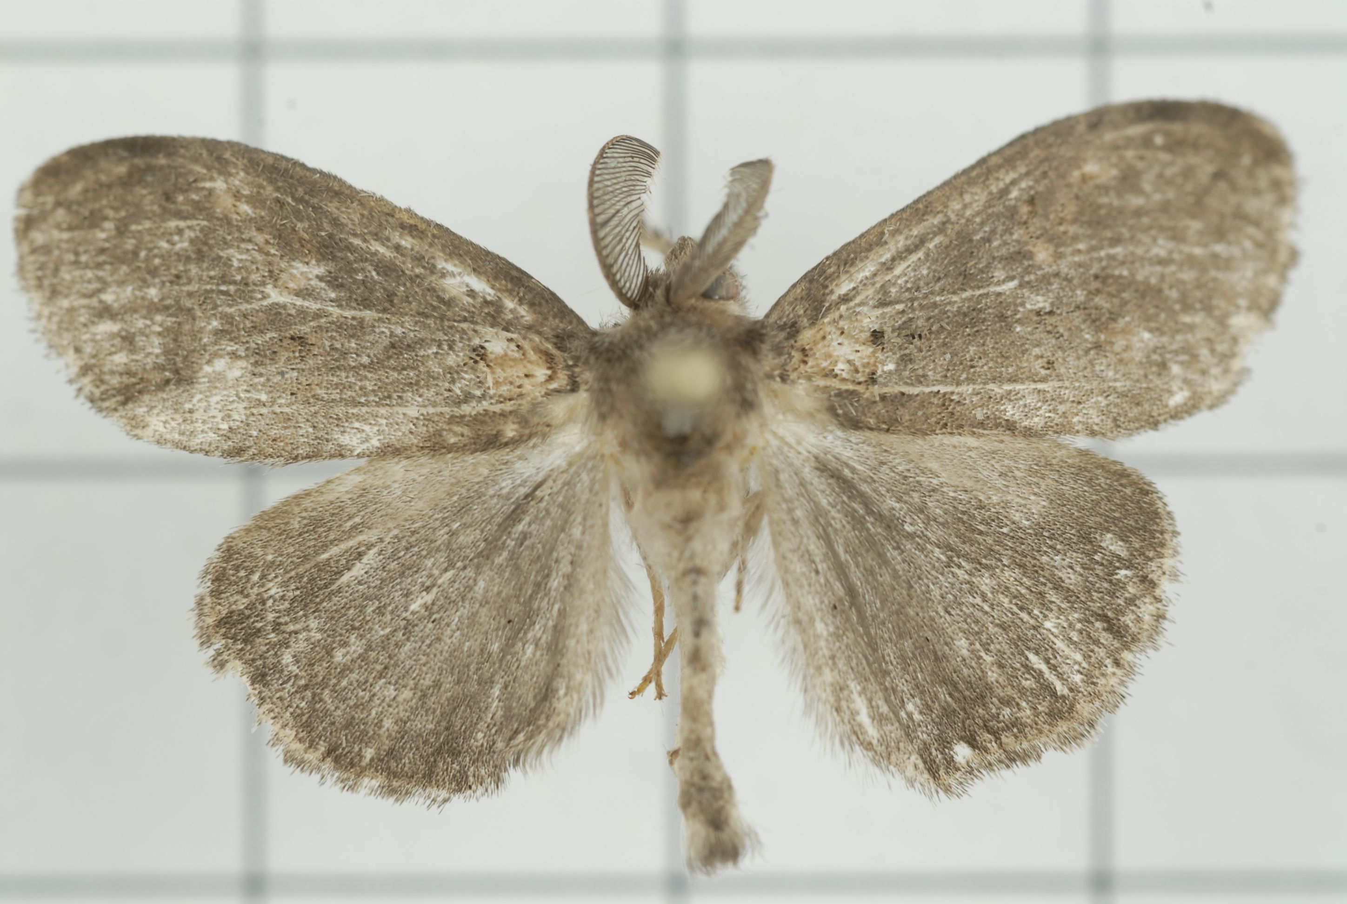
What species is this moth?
Olene dudgeoni
